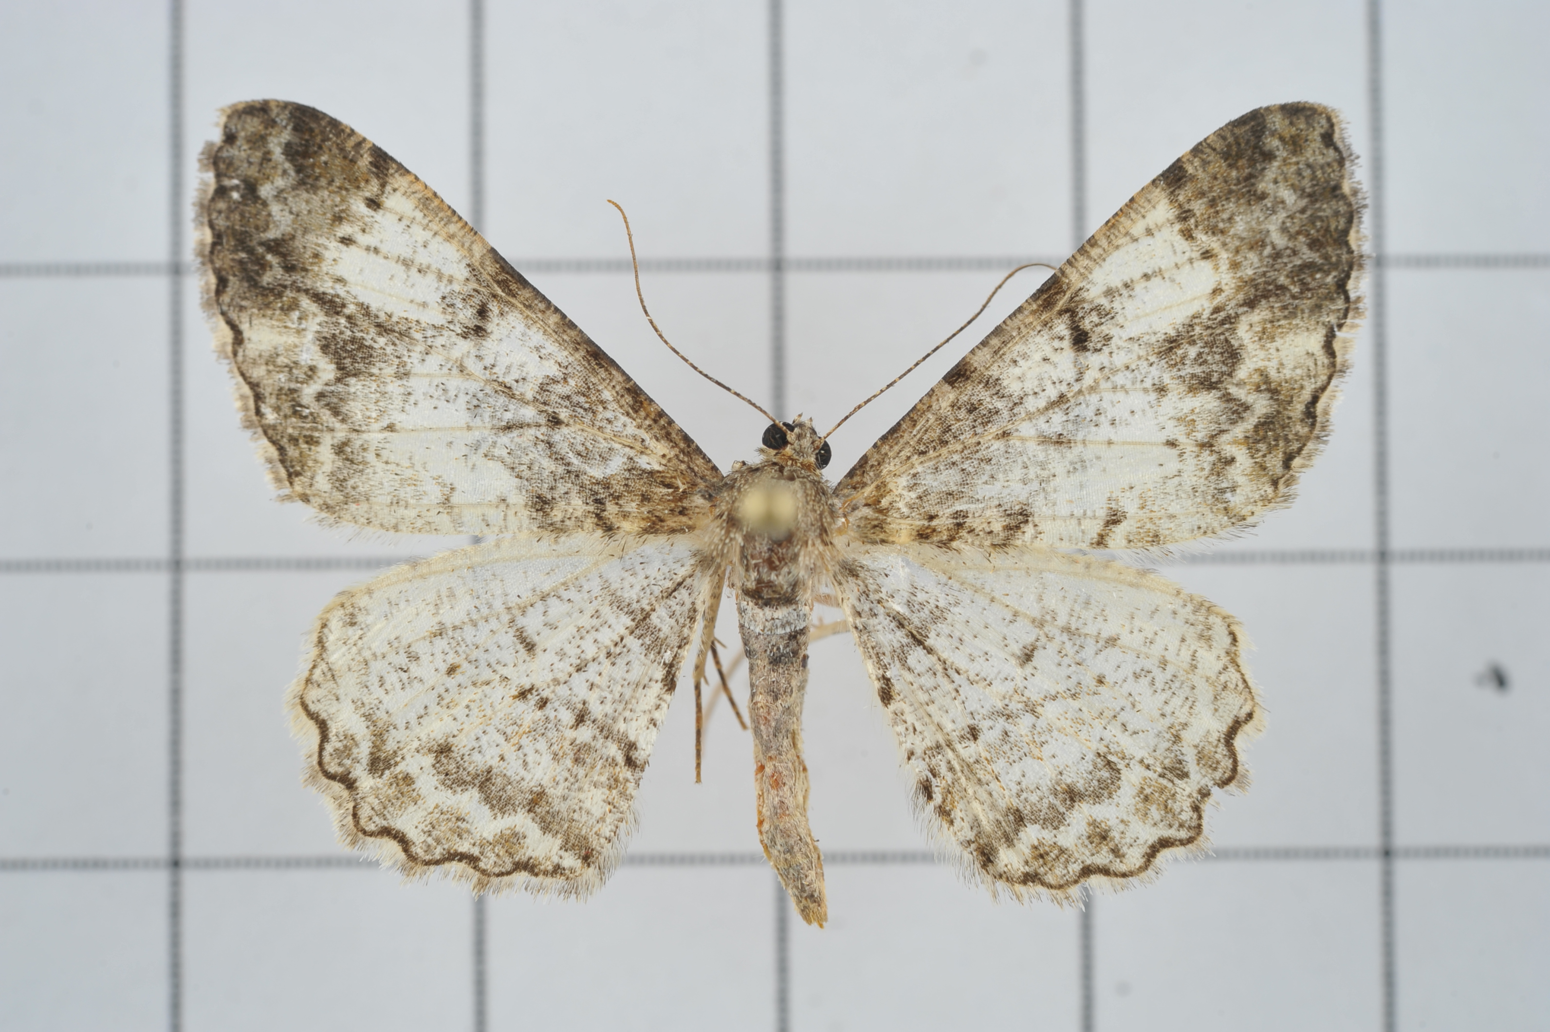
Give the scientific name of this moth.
Alcis admissaria undularia
